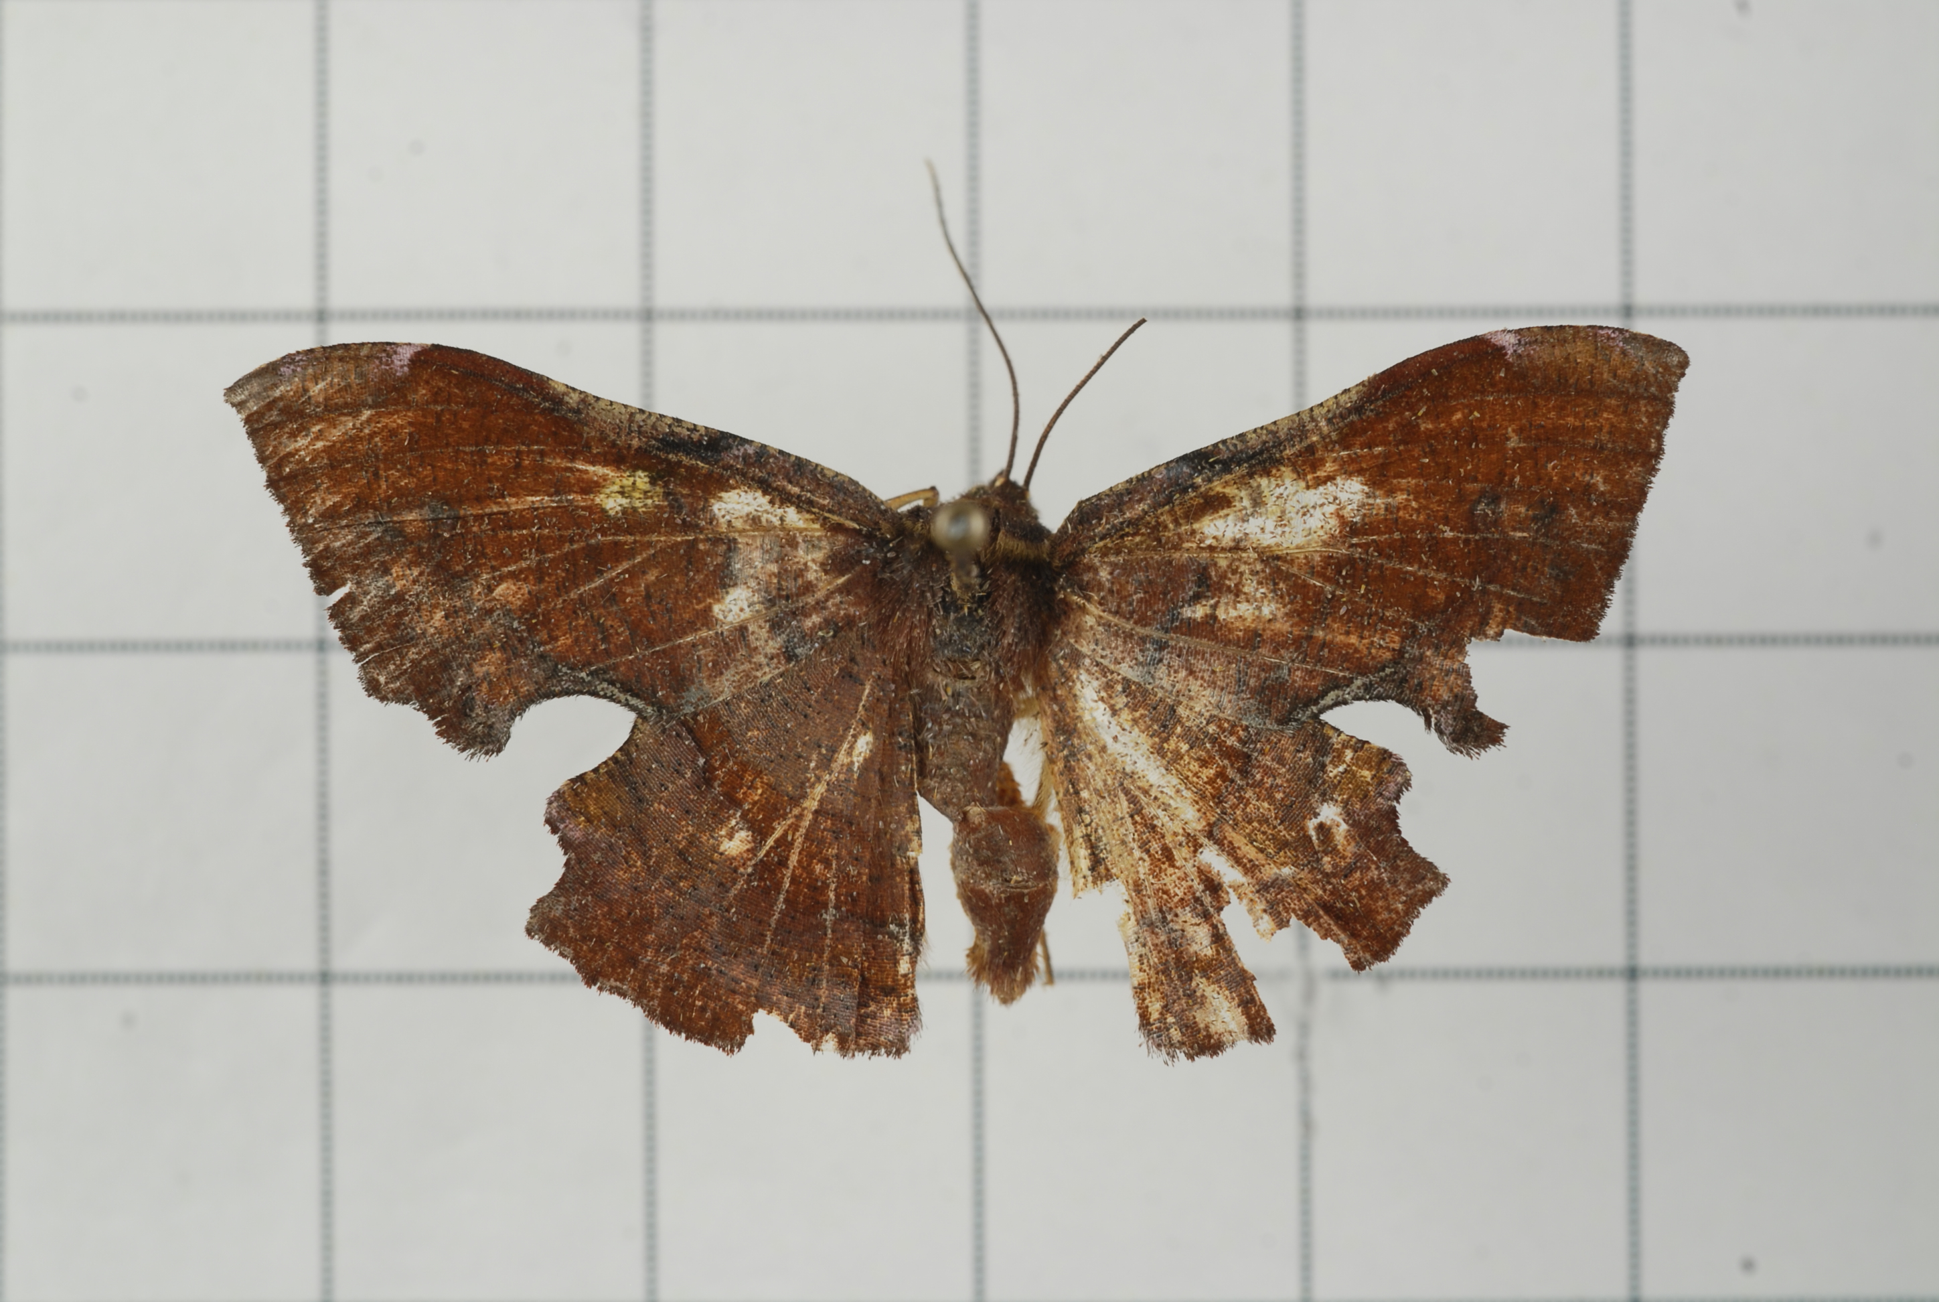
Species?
Fascellina chromataria
